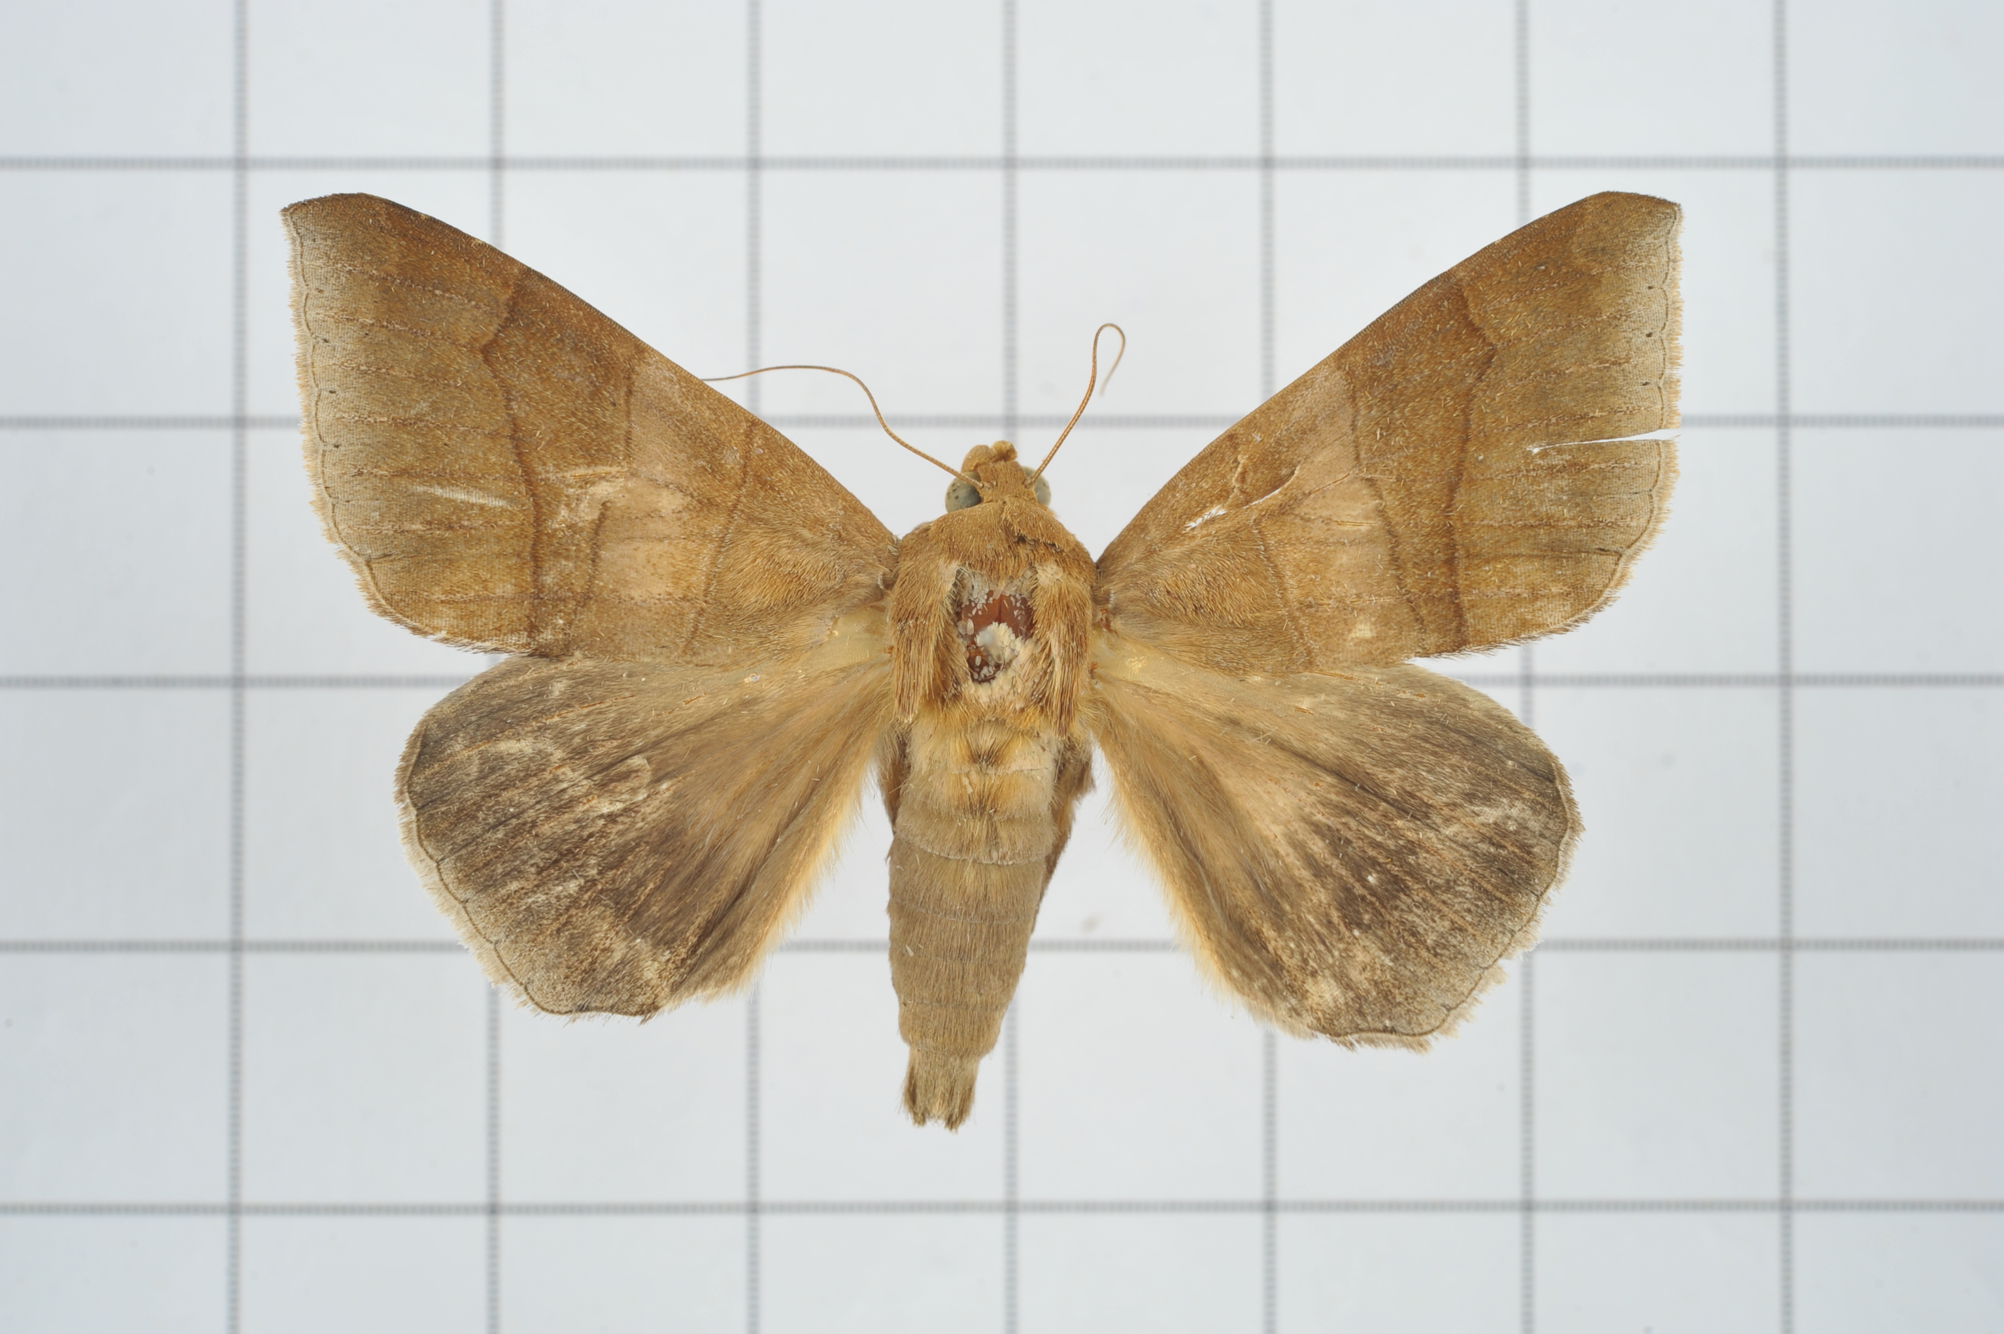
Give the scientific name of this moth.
Bastilla absentimacula
